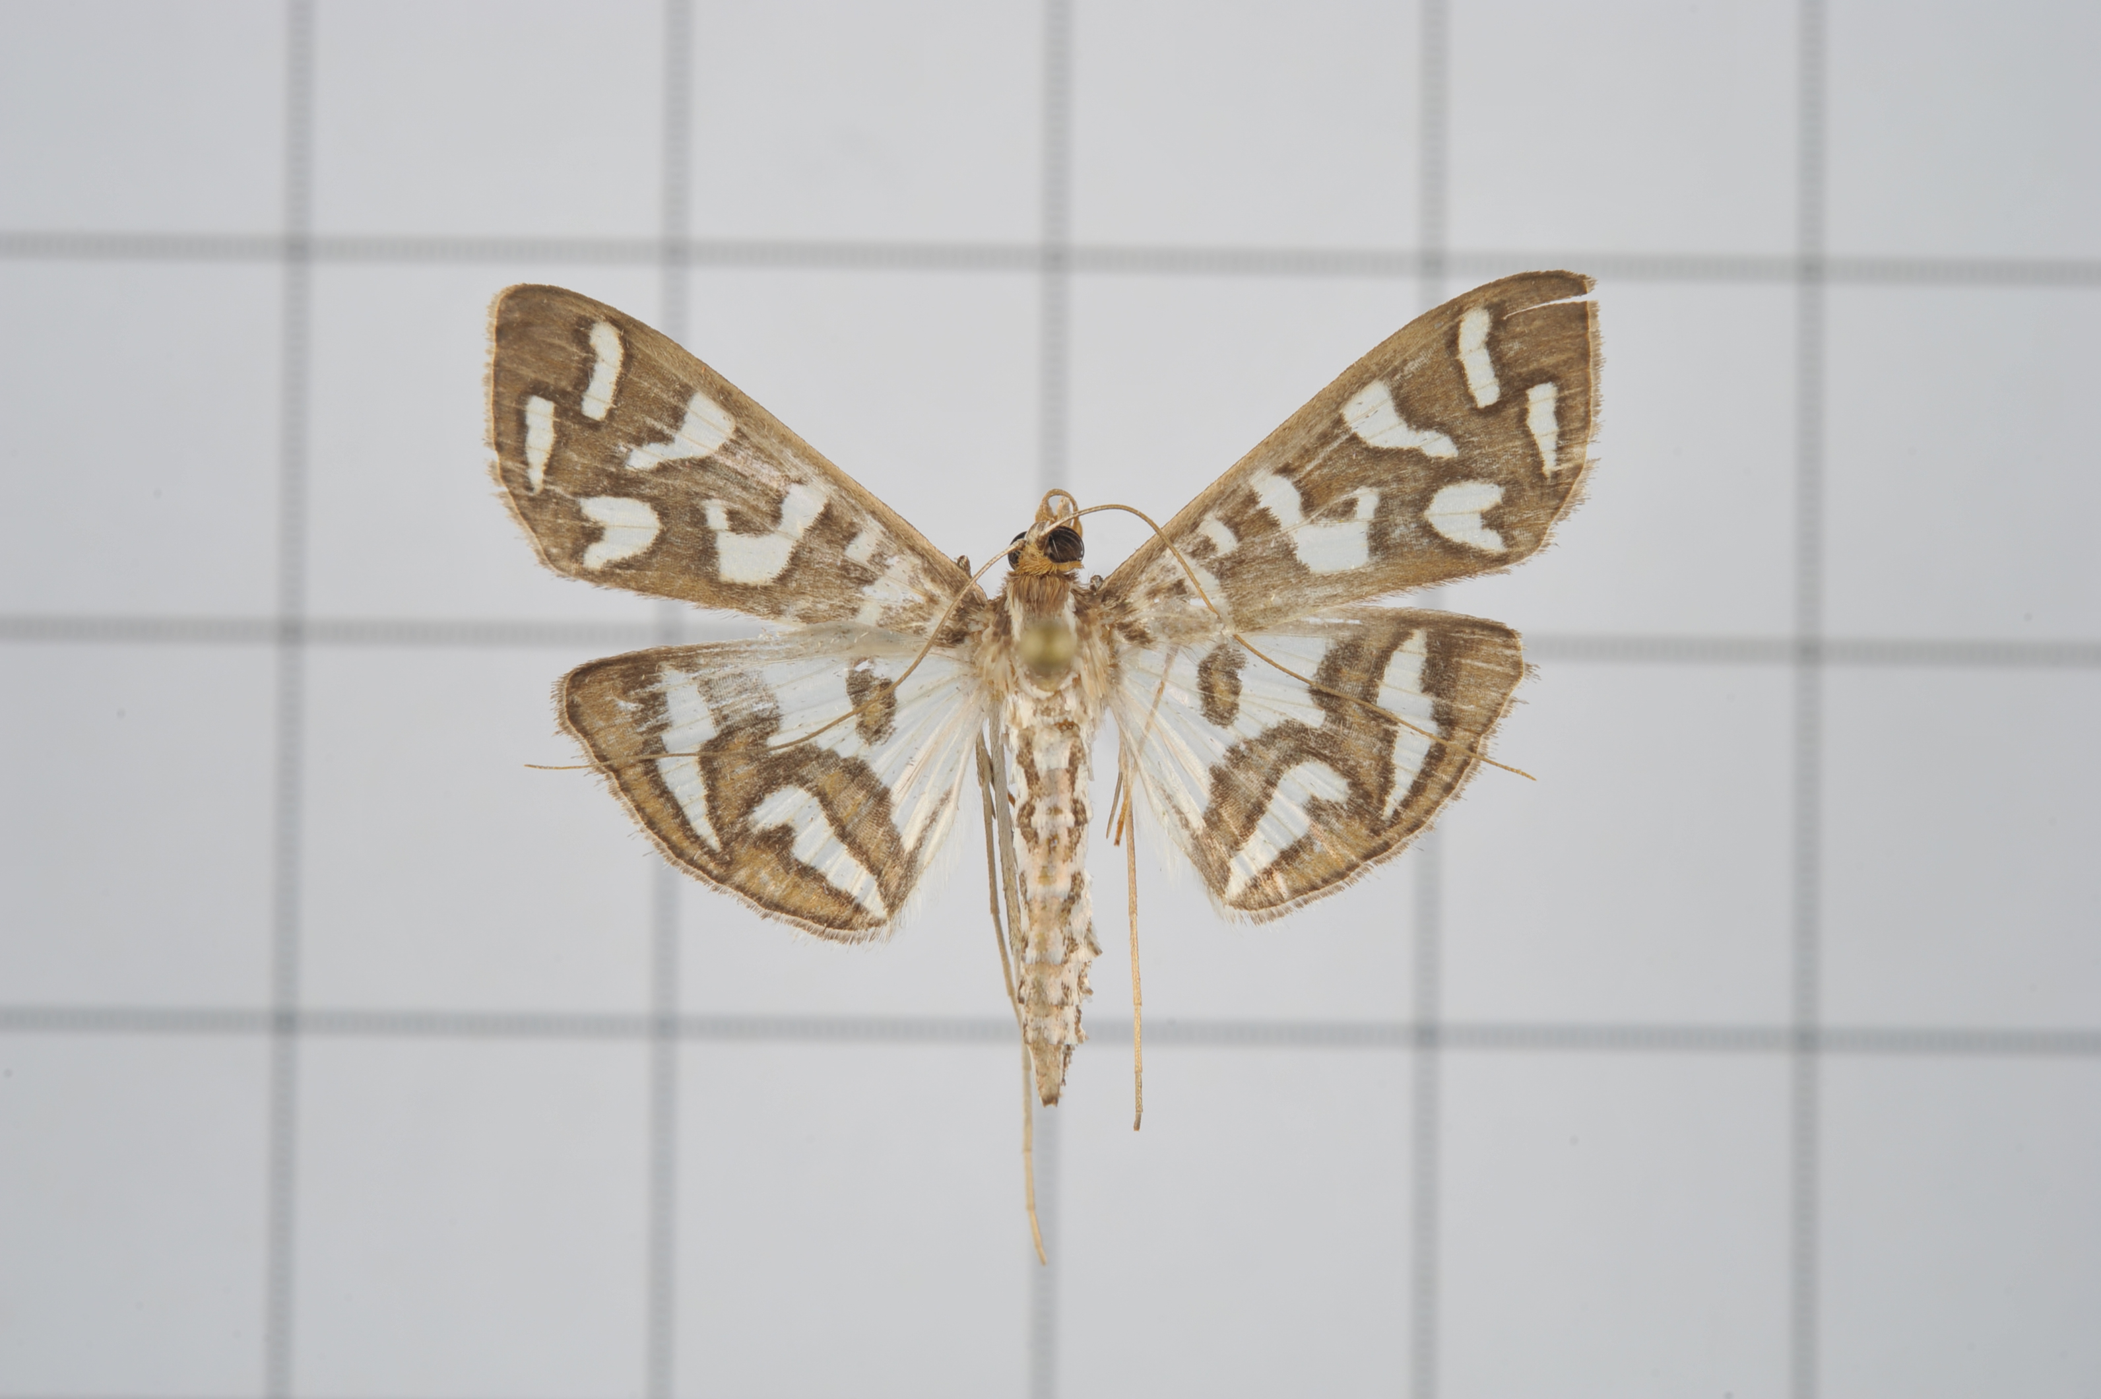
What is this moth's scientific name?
Nausinoe perspectata
